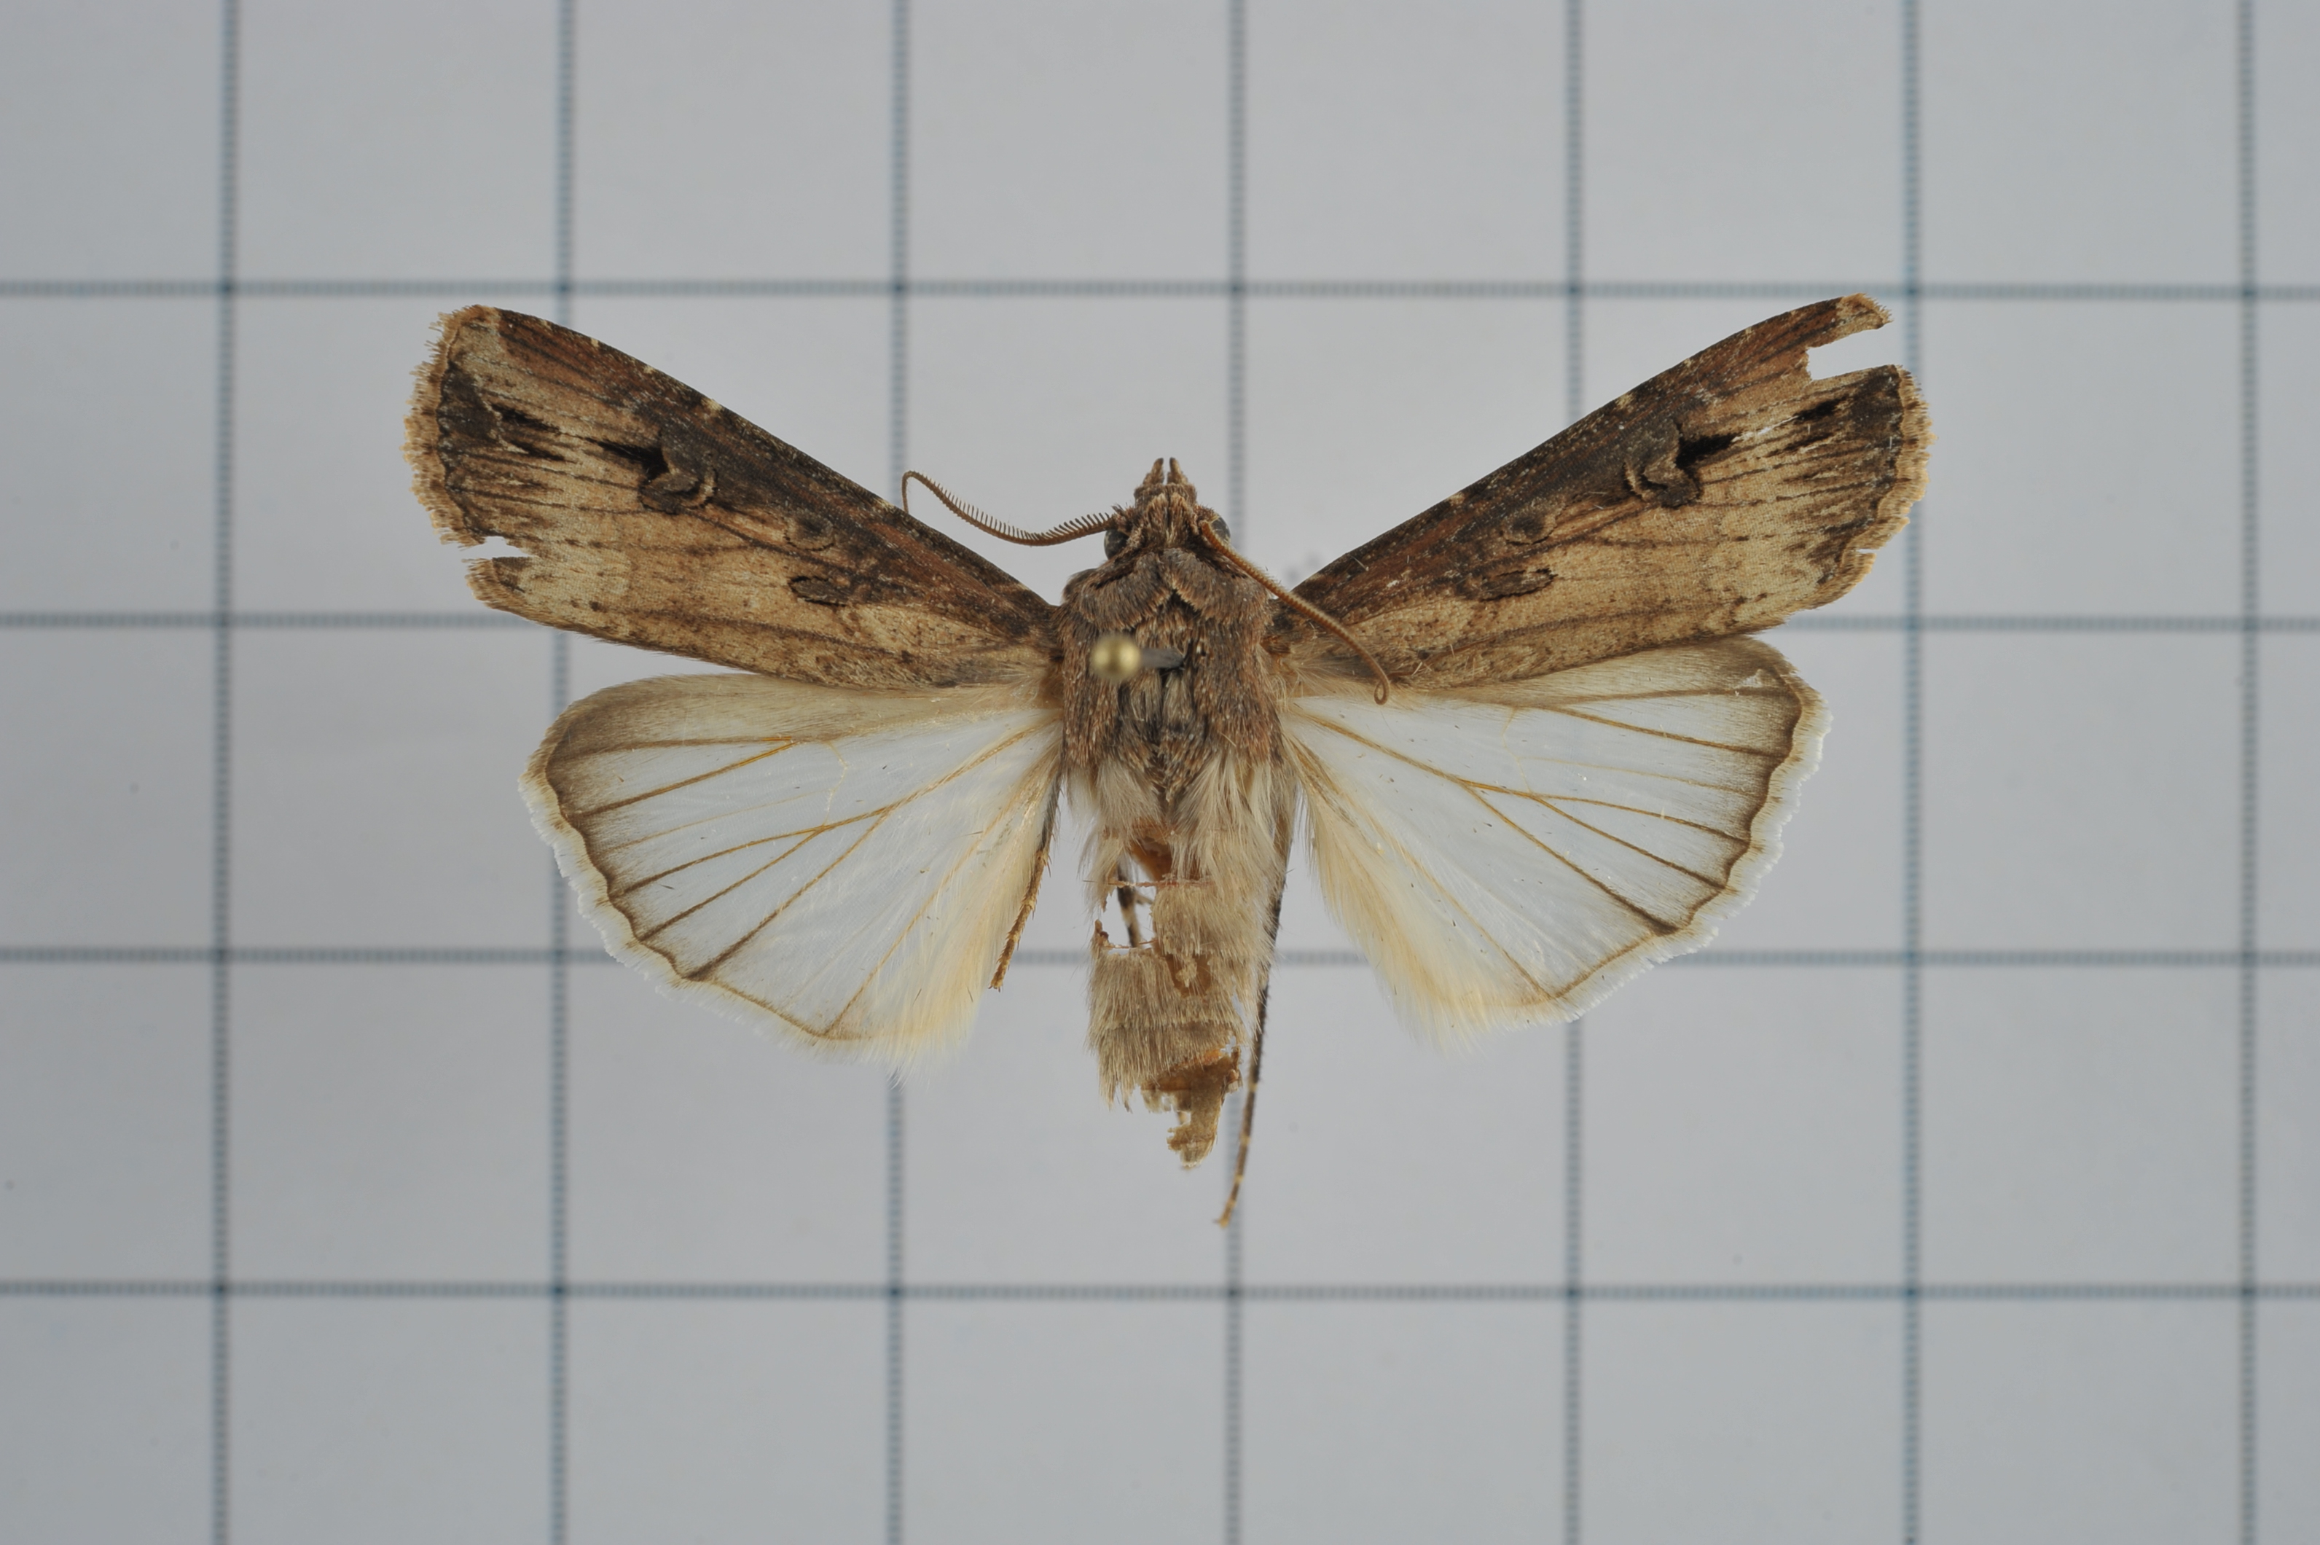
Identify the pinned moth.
Agrotis ipsilon
